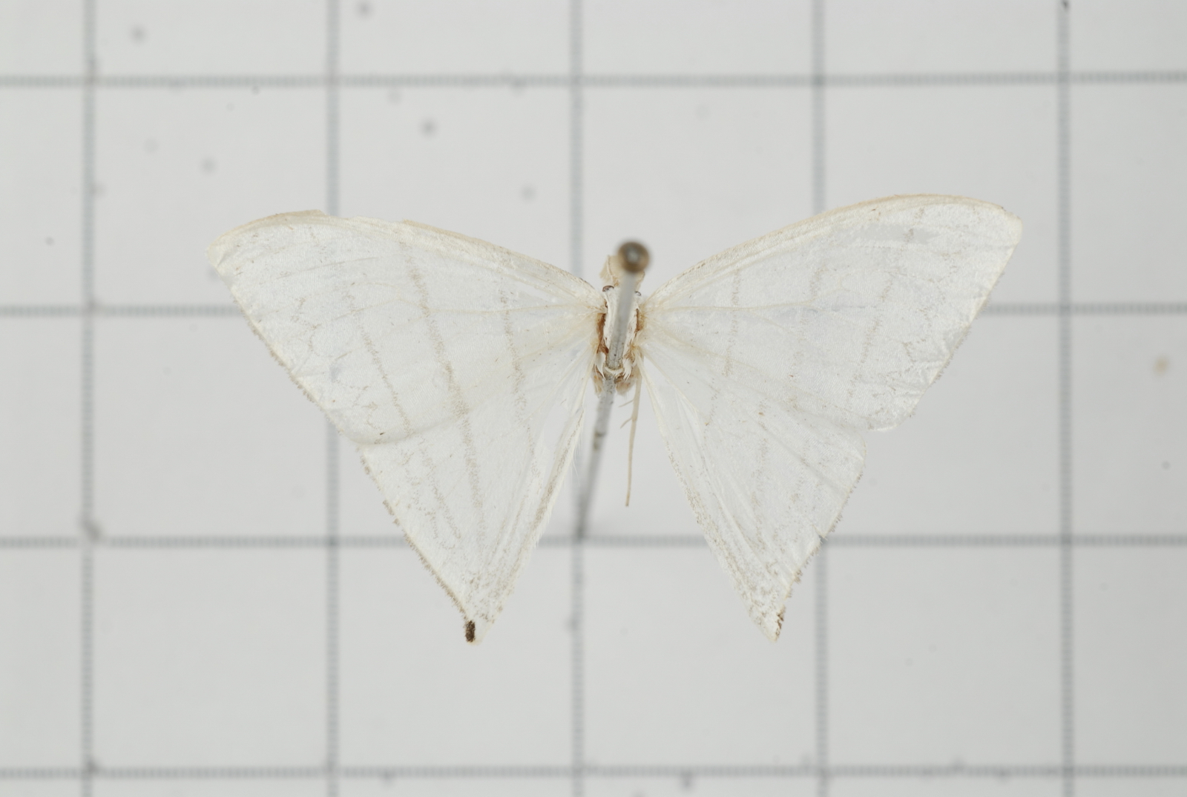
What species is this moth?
Ditrigona triangularia
